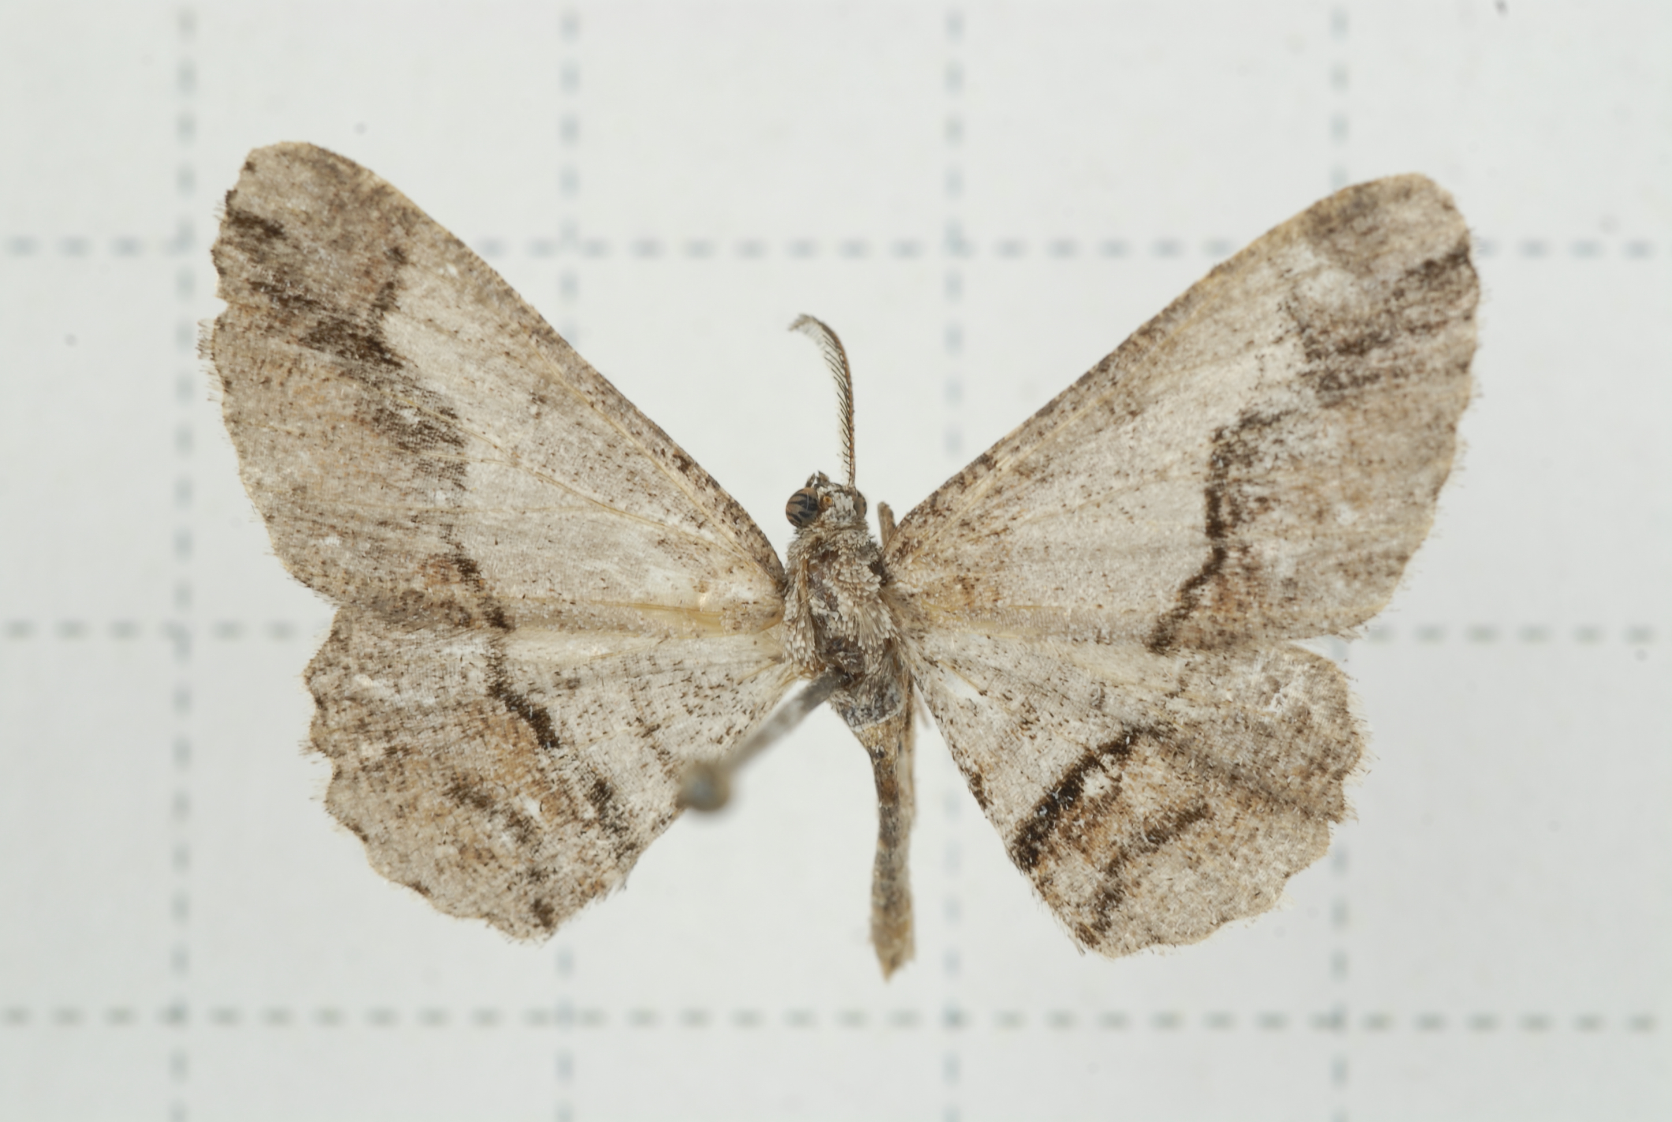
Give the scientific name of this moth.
Rikiosatoa mavi
